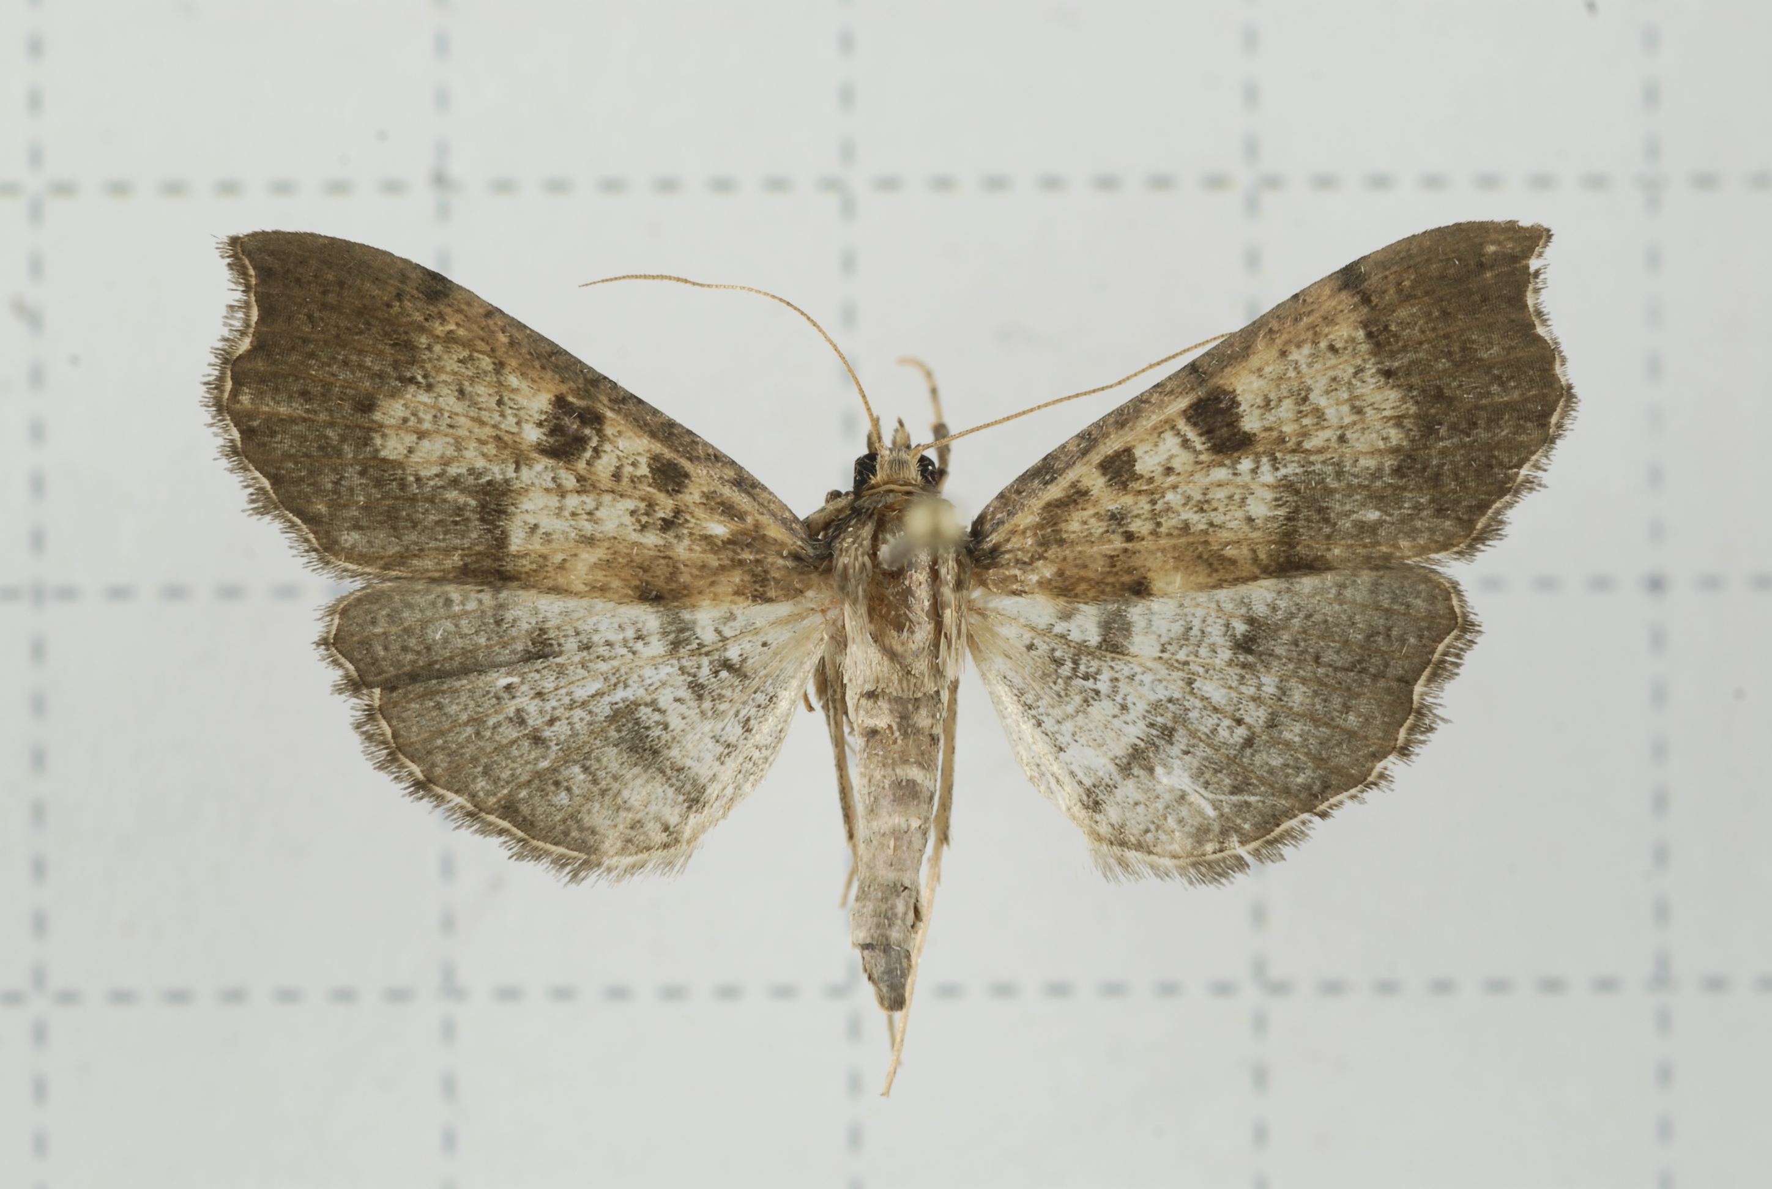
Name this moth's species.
Ceratarcha umbrosa
